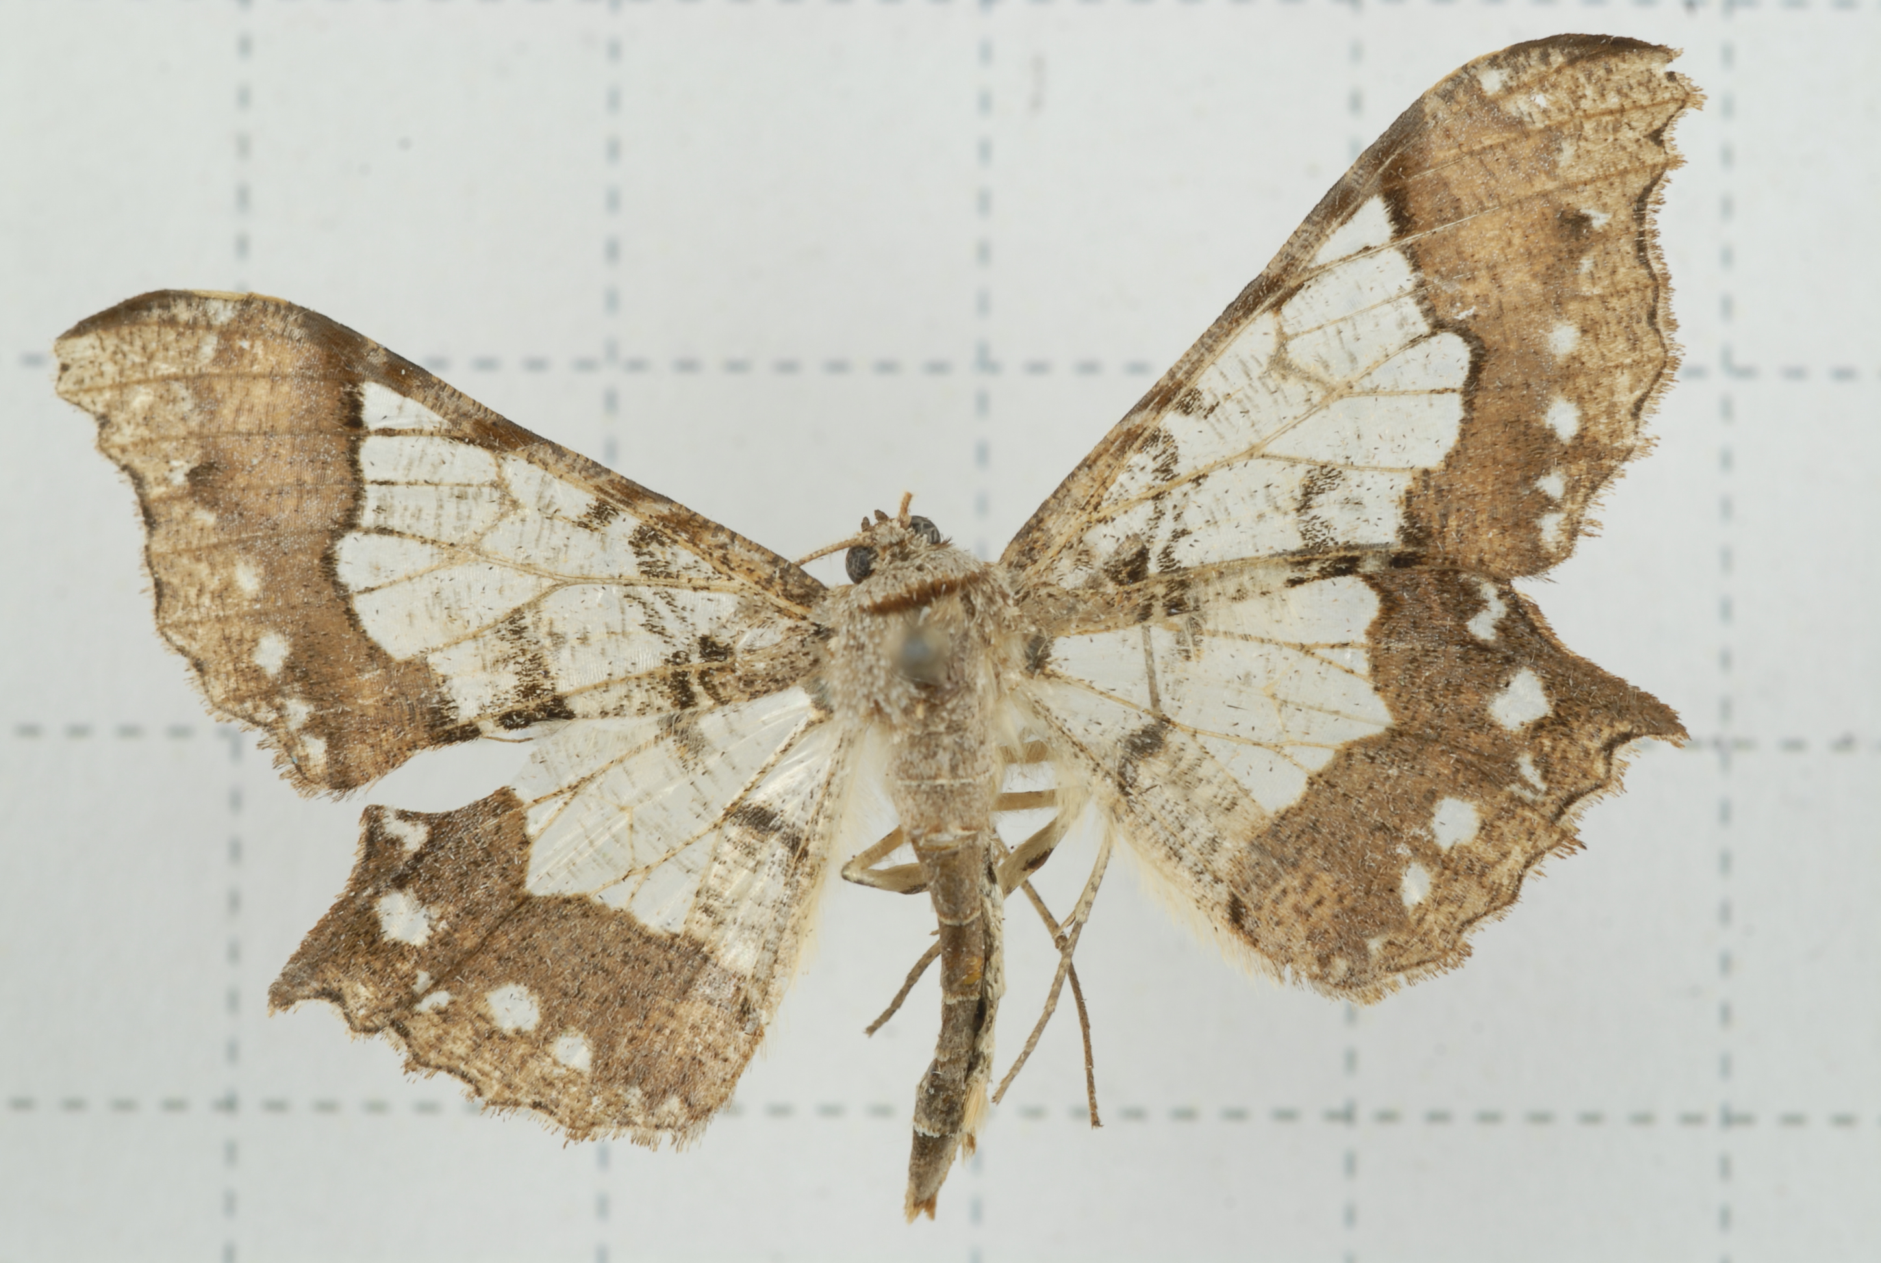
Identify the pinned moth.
Krananda semihyalina
